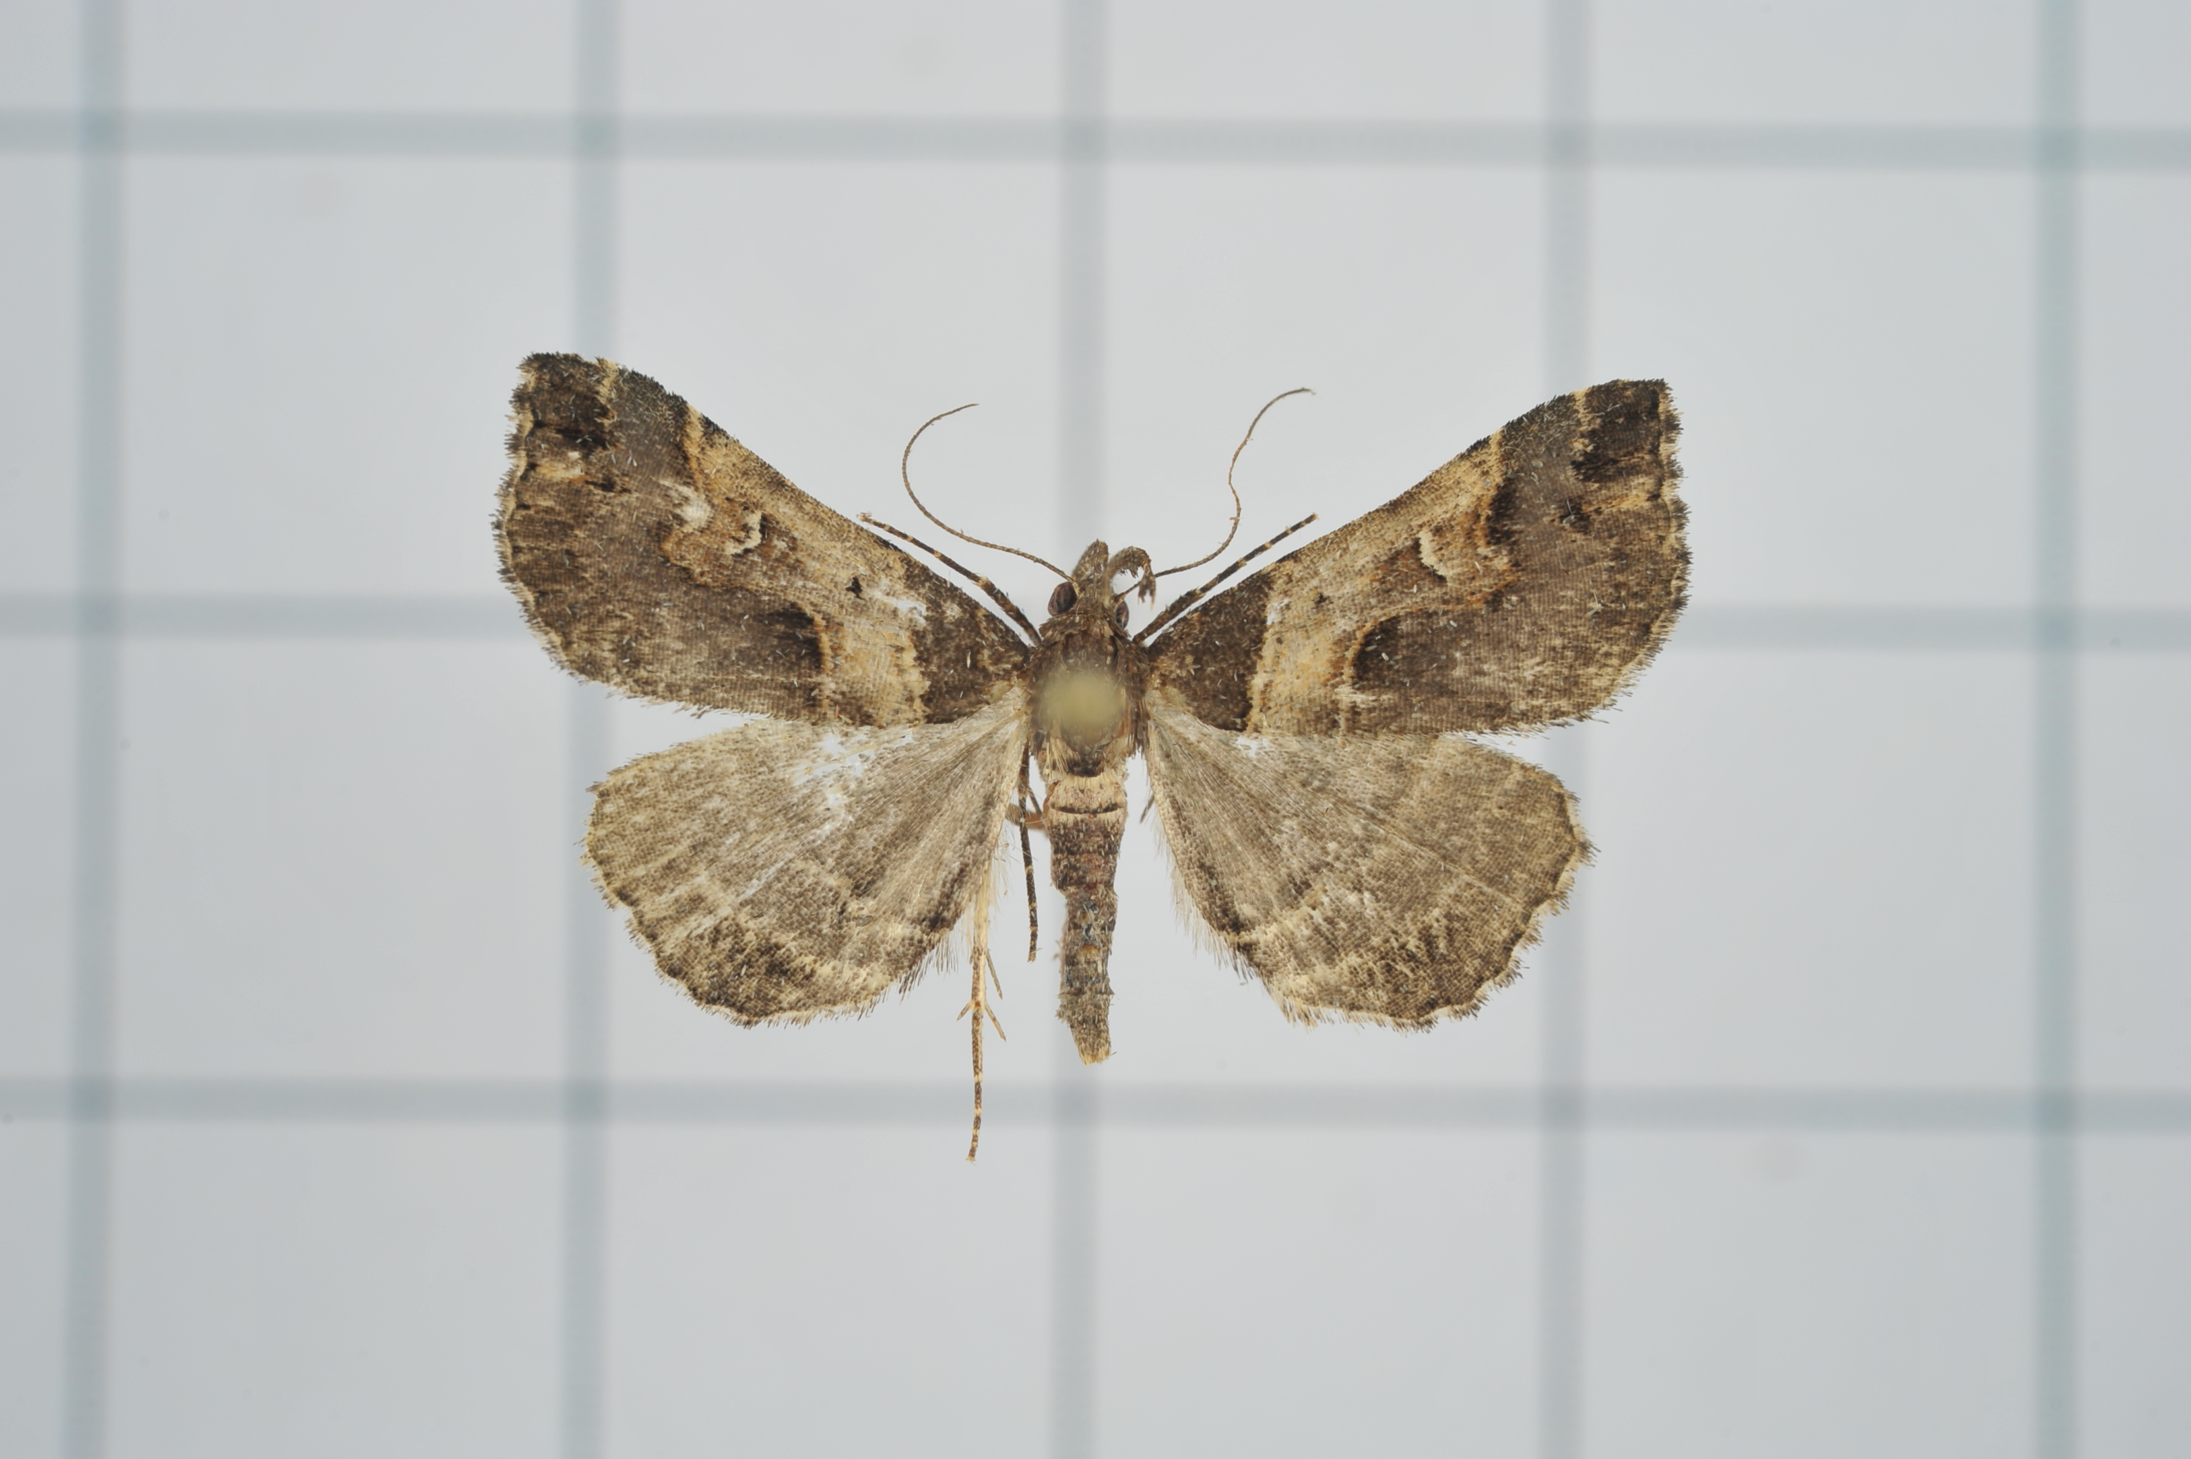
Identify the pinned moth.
Bertula abjudicalis
